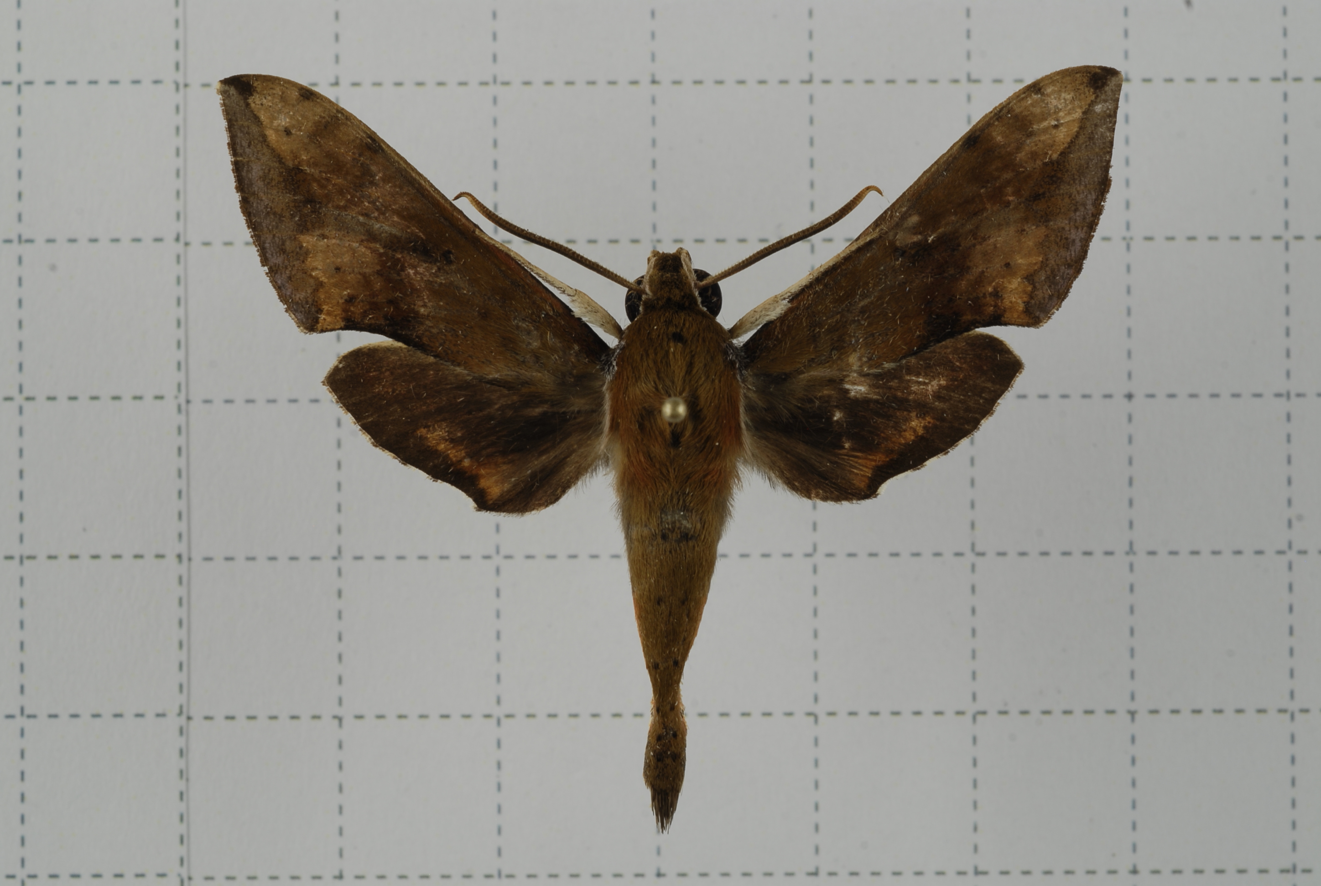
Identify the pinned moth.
Rhagastis castor formosana
